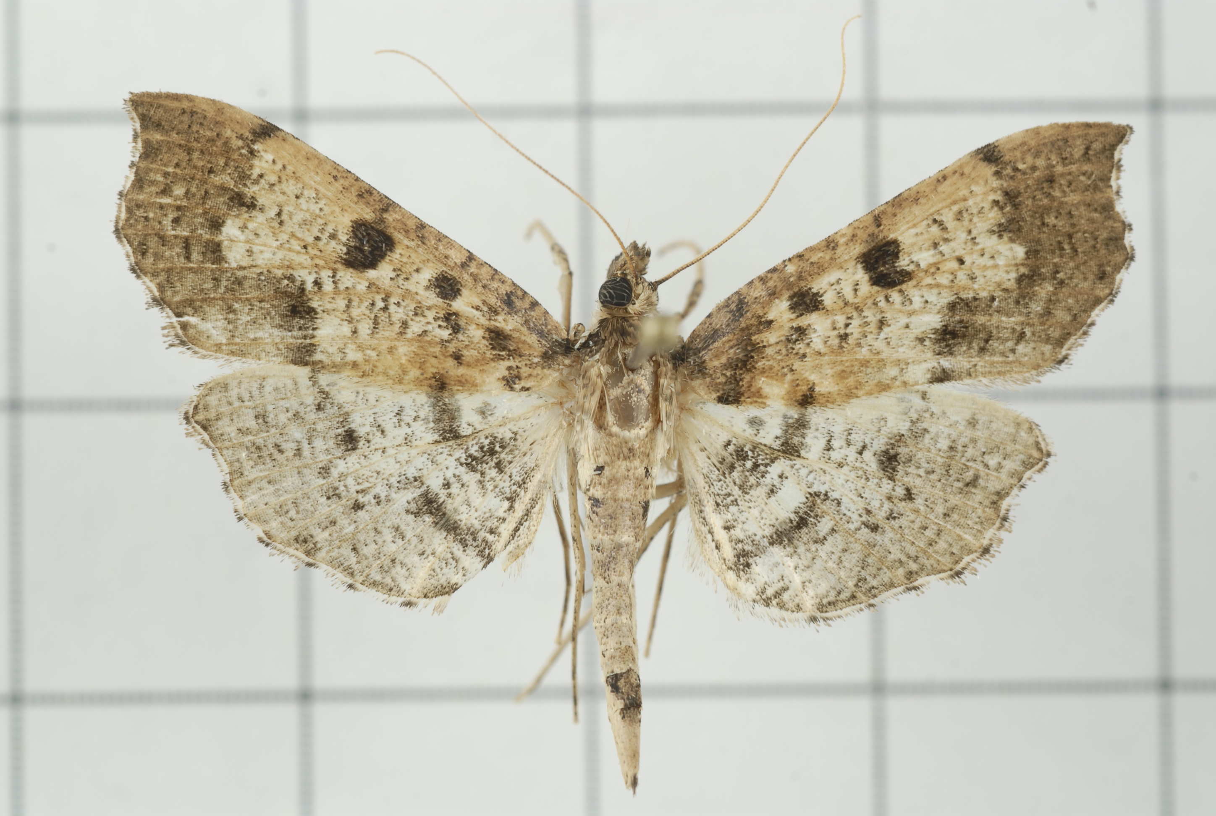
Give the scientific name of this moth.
Ceratarcha umbrosa
